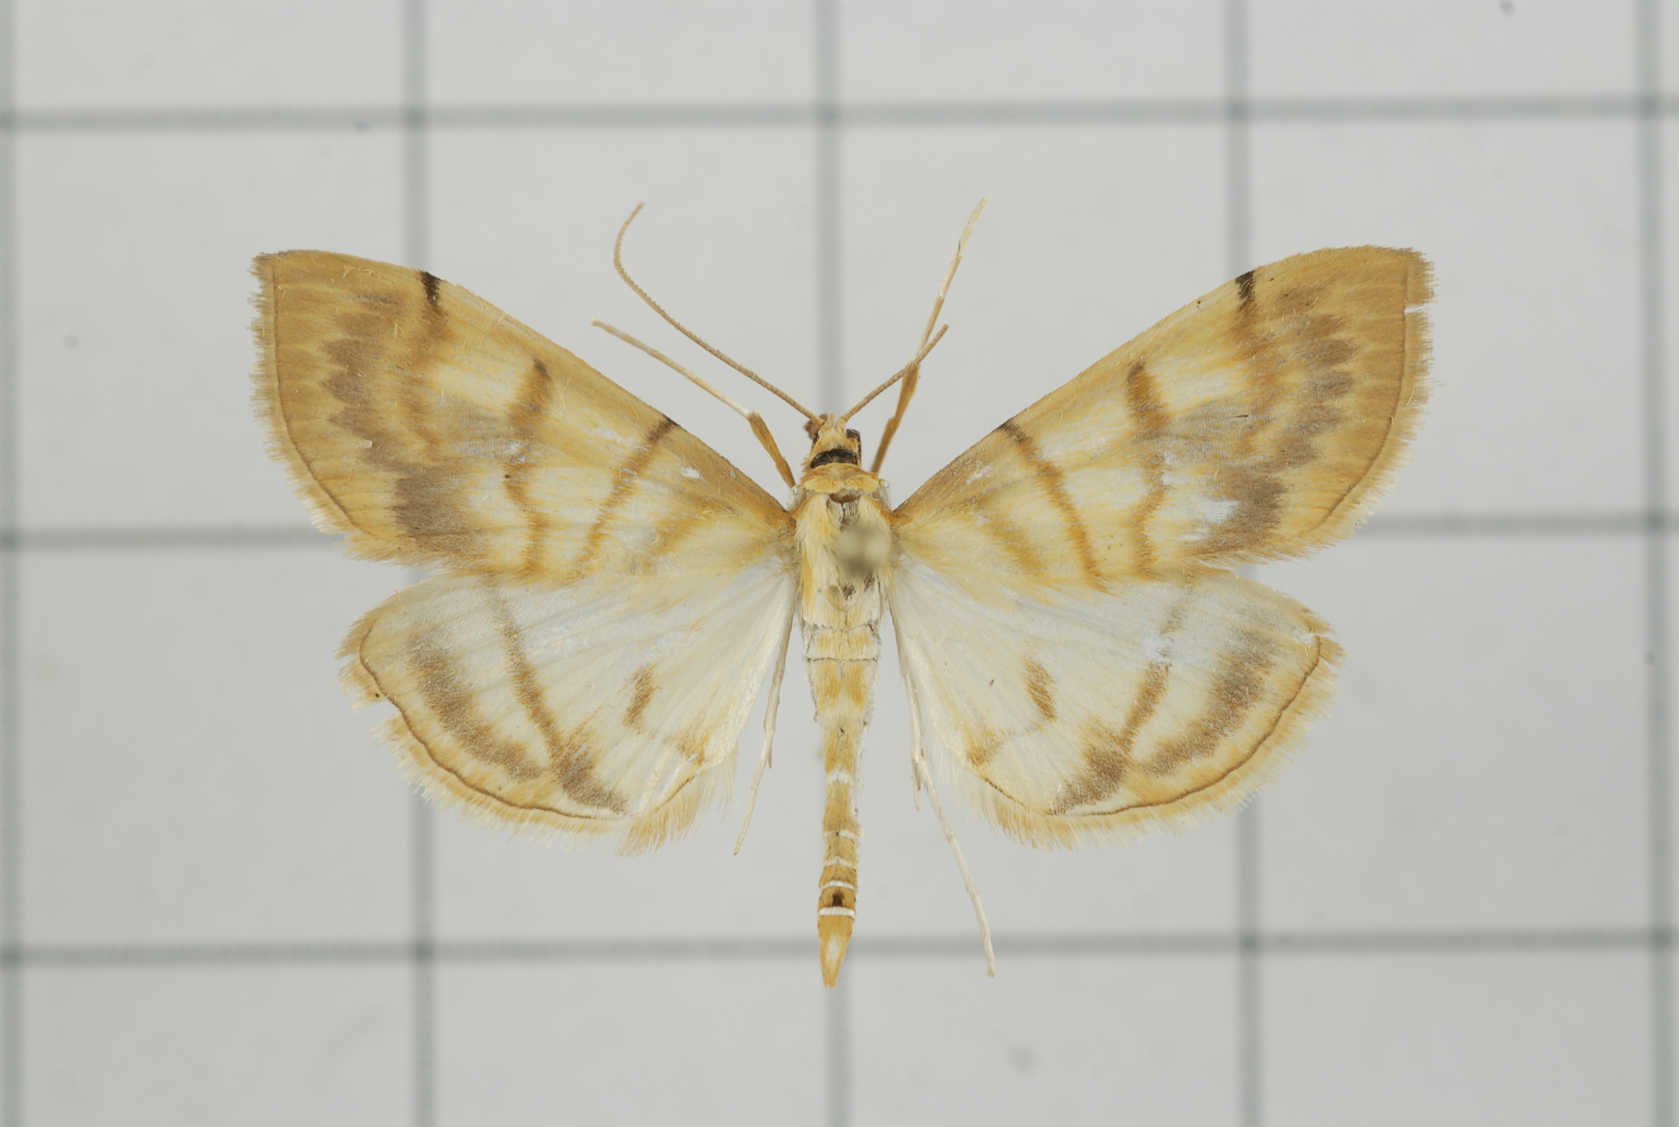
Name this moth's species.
Pagyda nebulosa
